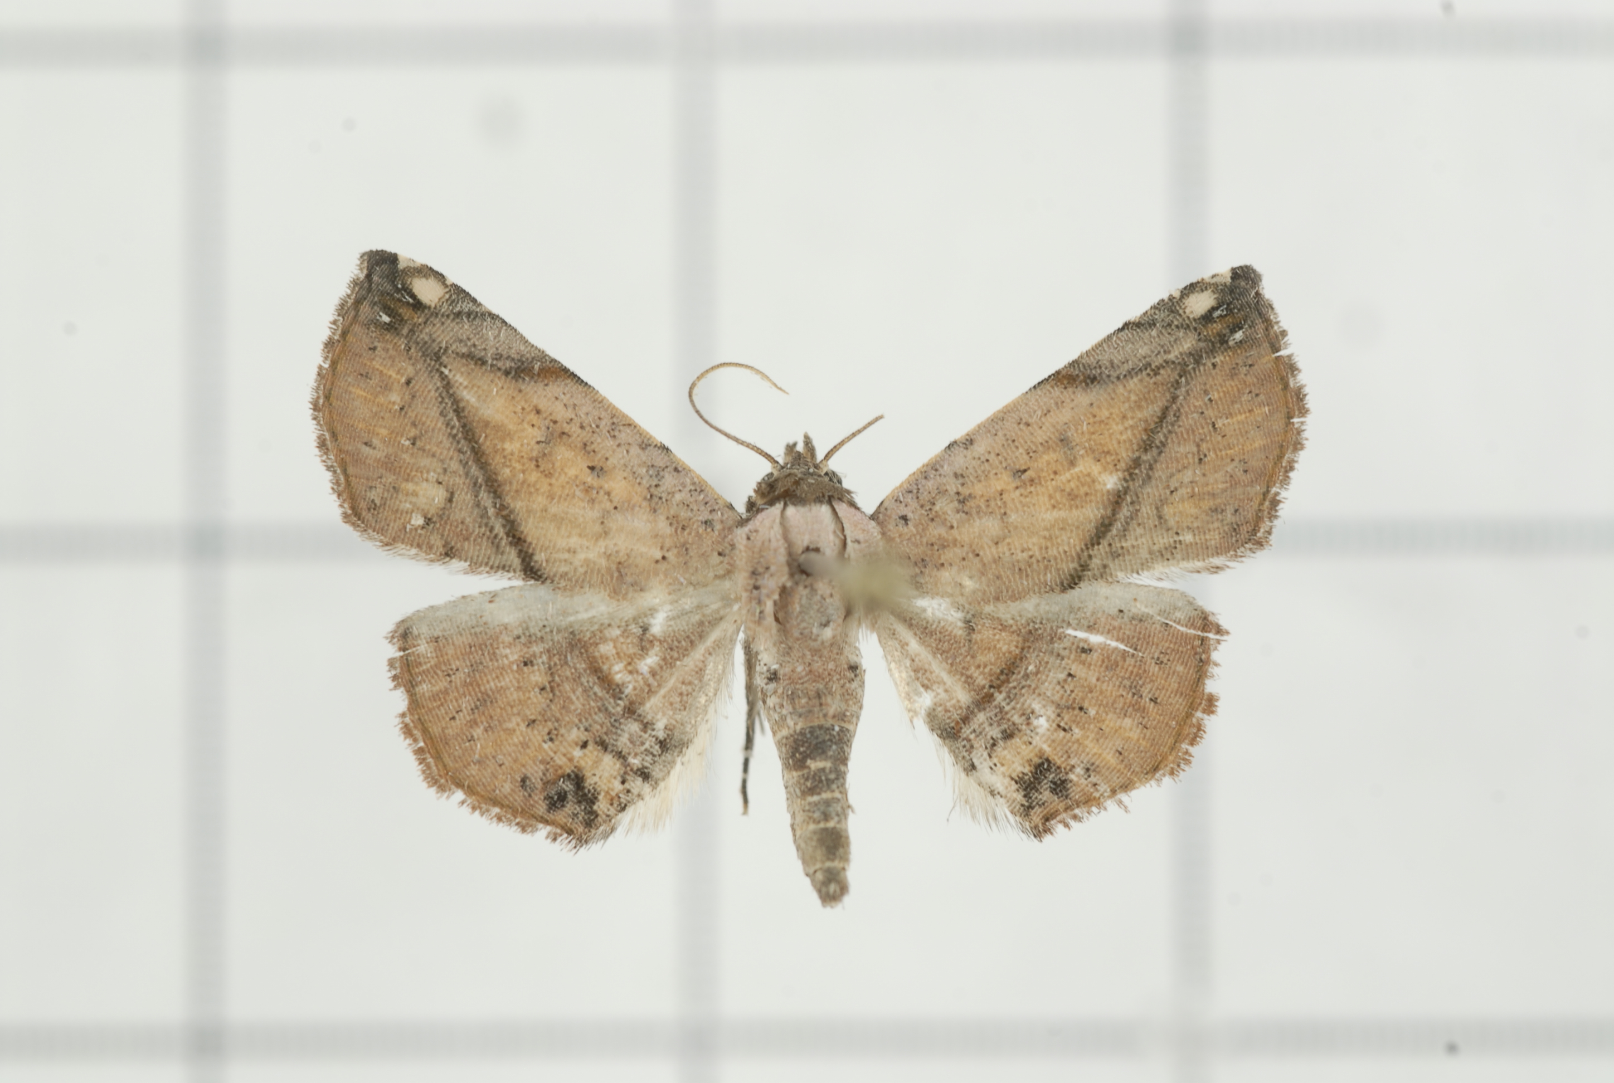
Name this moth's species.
Eublemma abrupta
